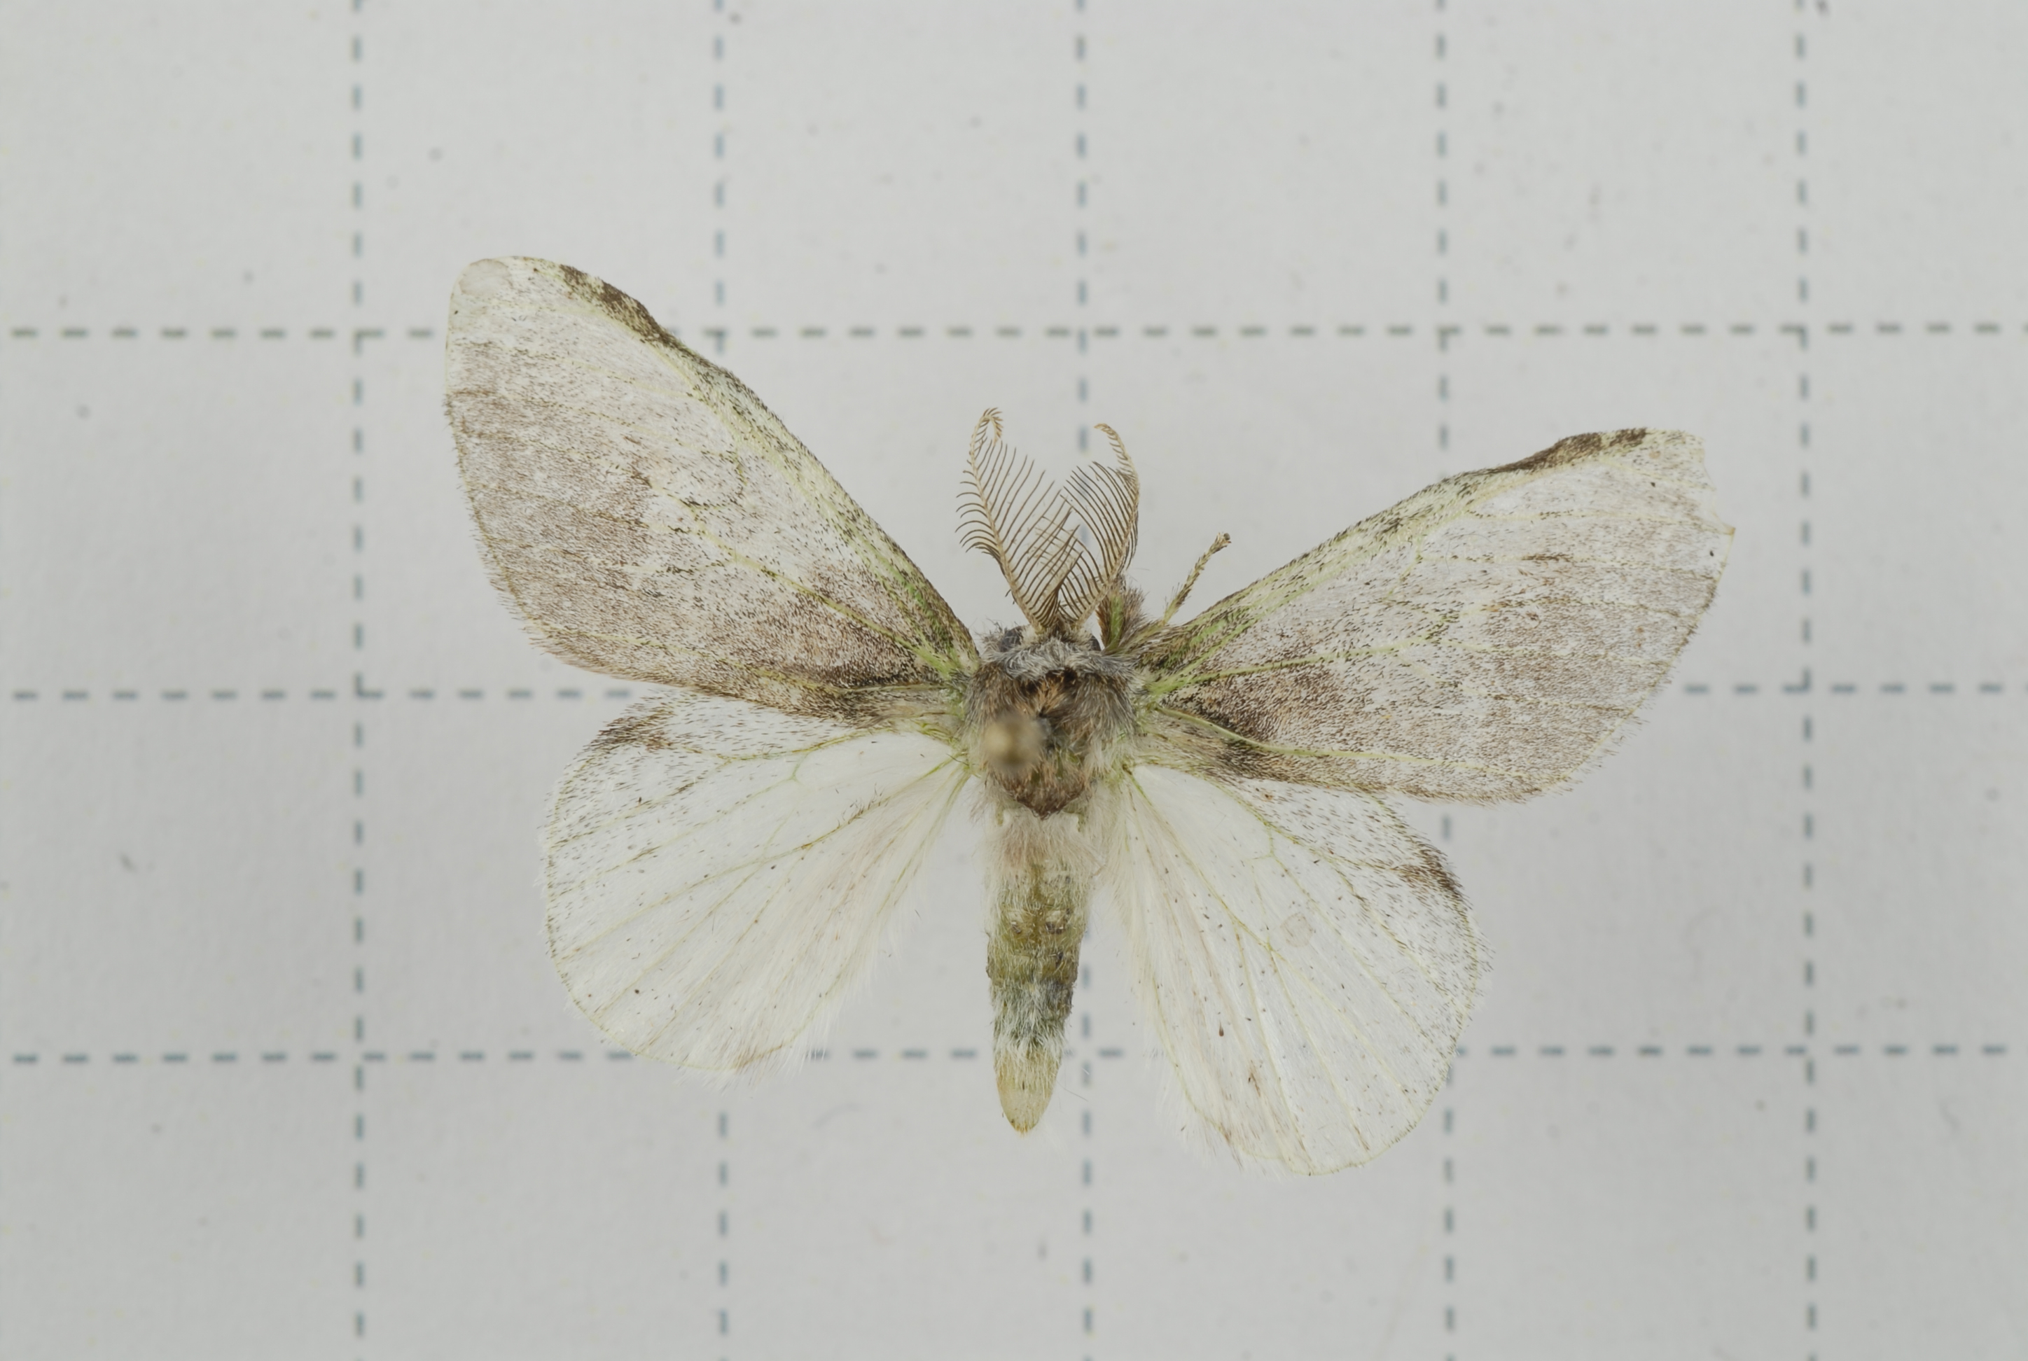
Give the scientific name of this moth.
Liparopsis postalbida
